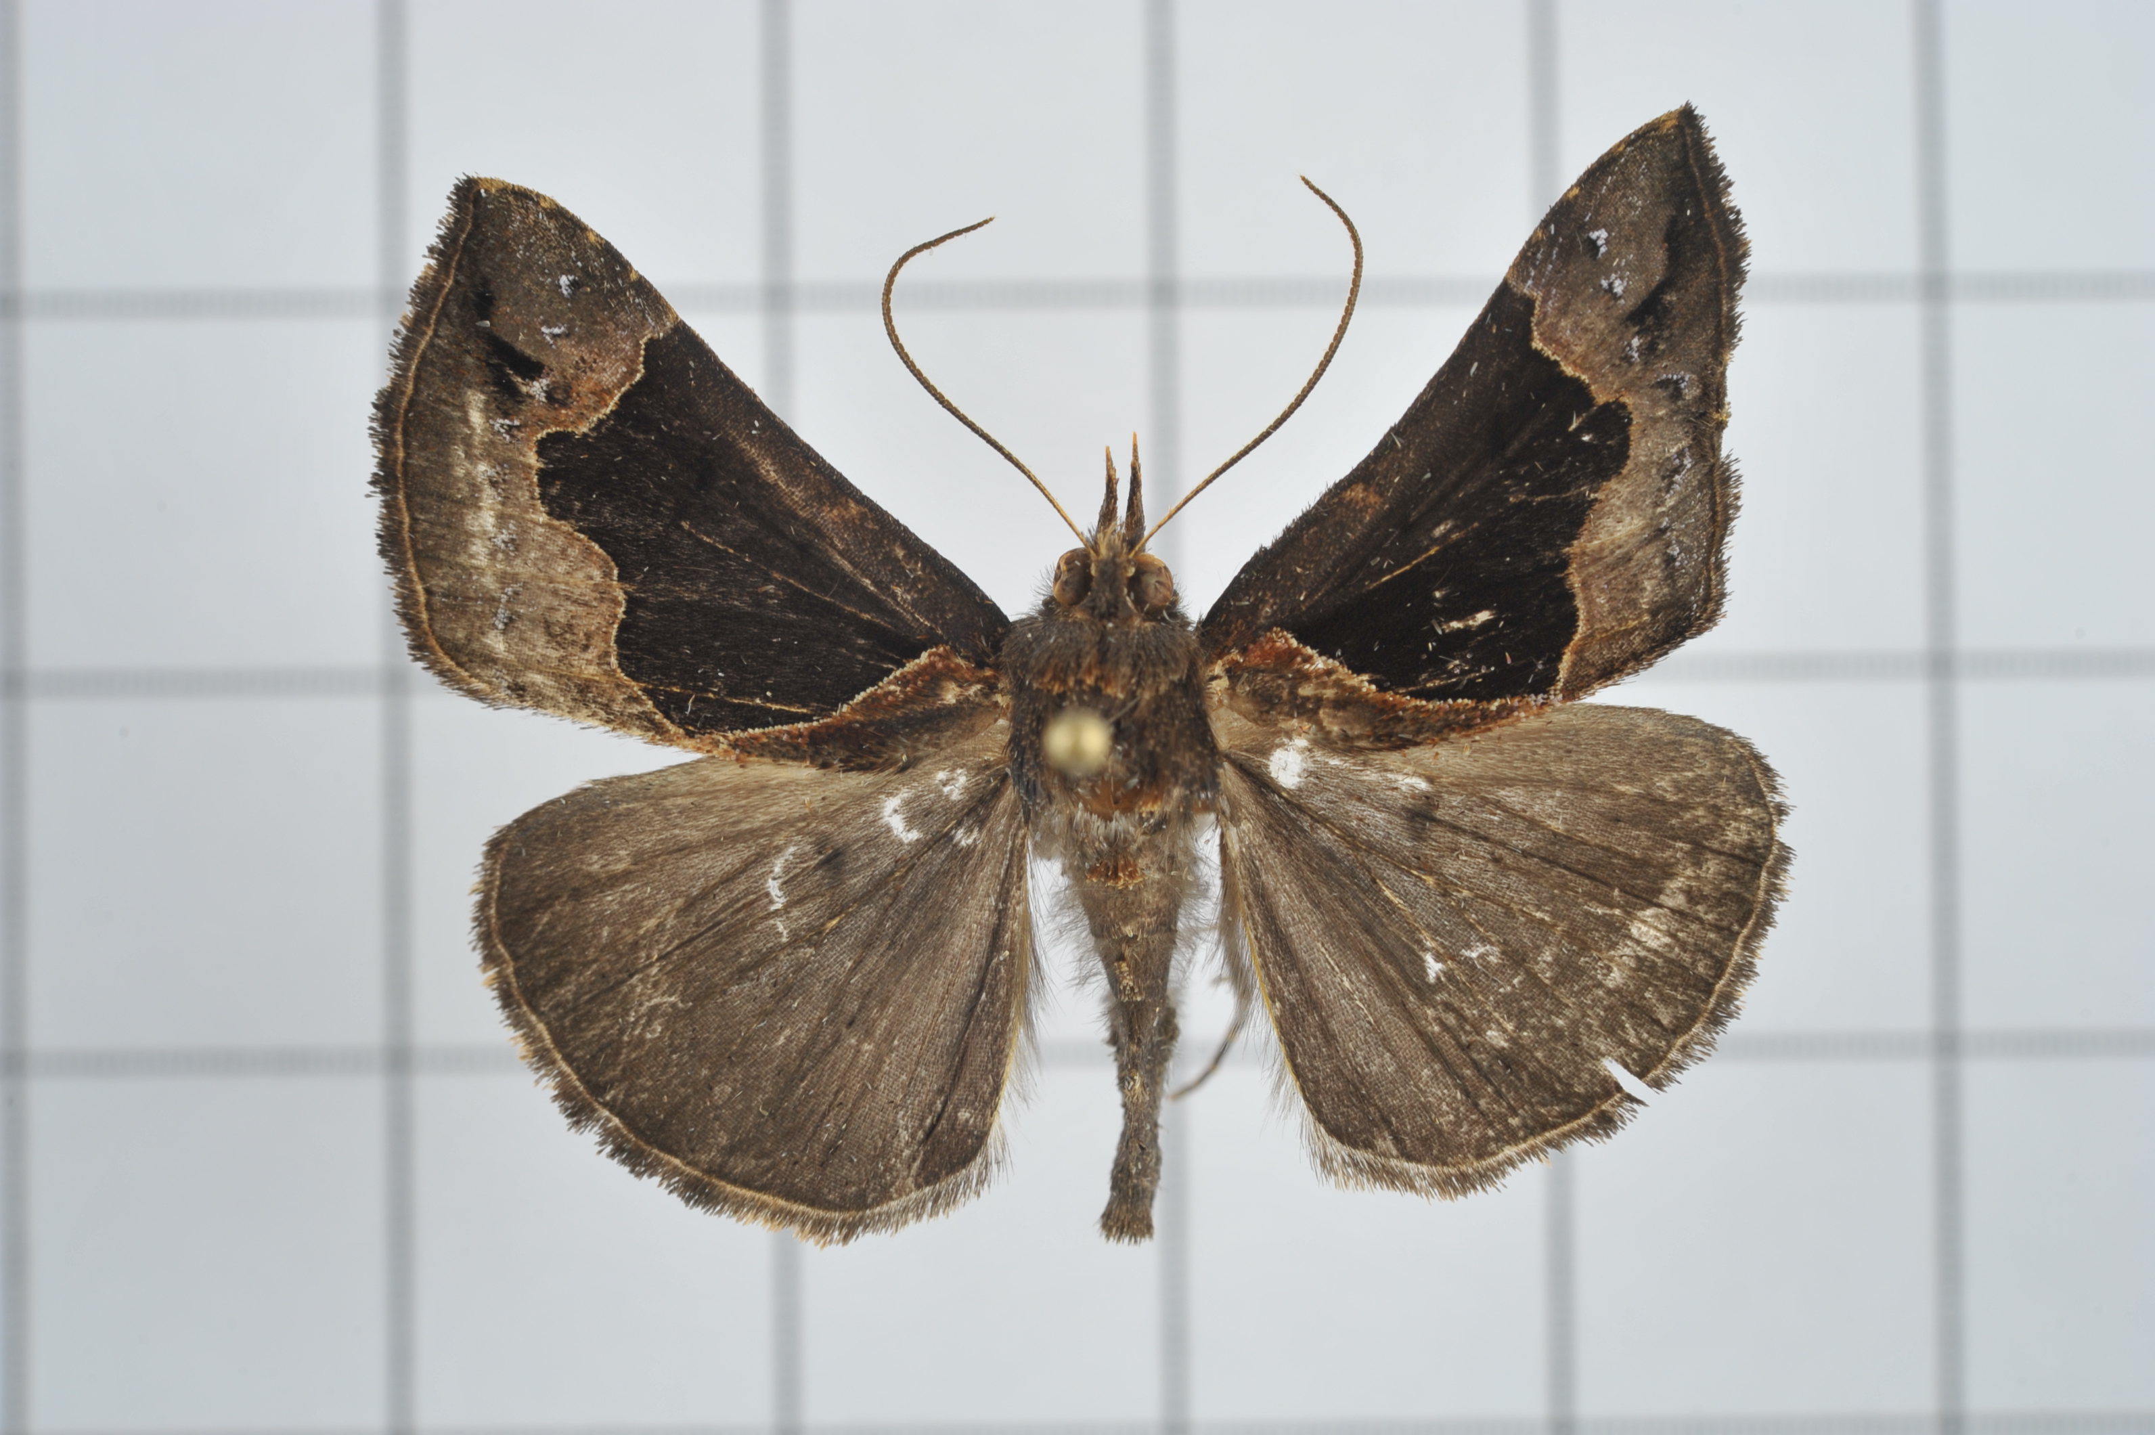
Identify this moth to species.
Hypena vestita
